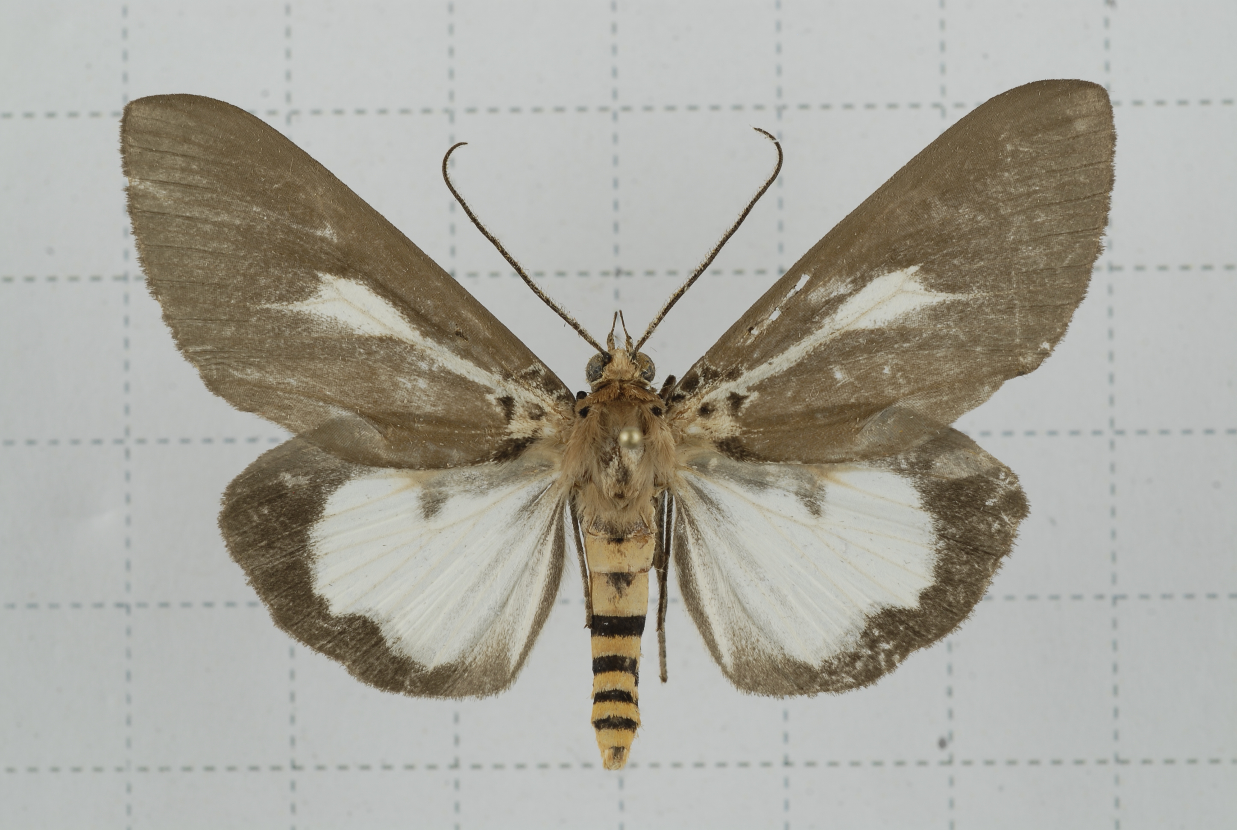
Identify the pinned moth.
Asota heliconia zebrina
